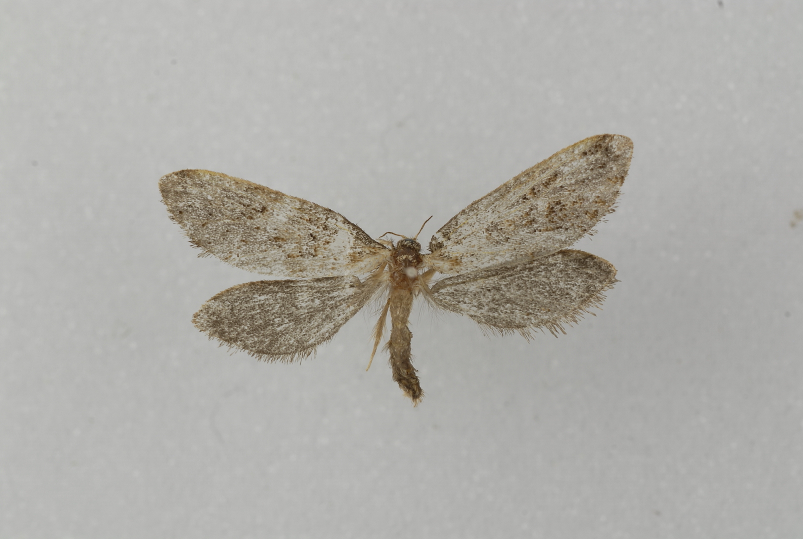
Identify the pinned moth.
Ogygioses caliginosa
